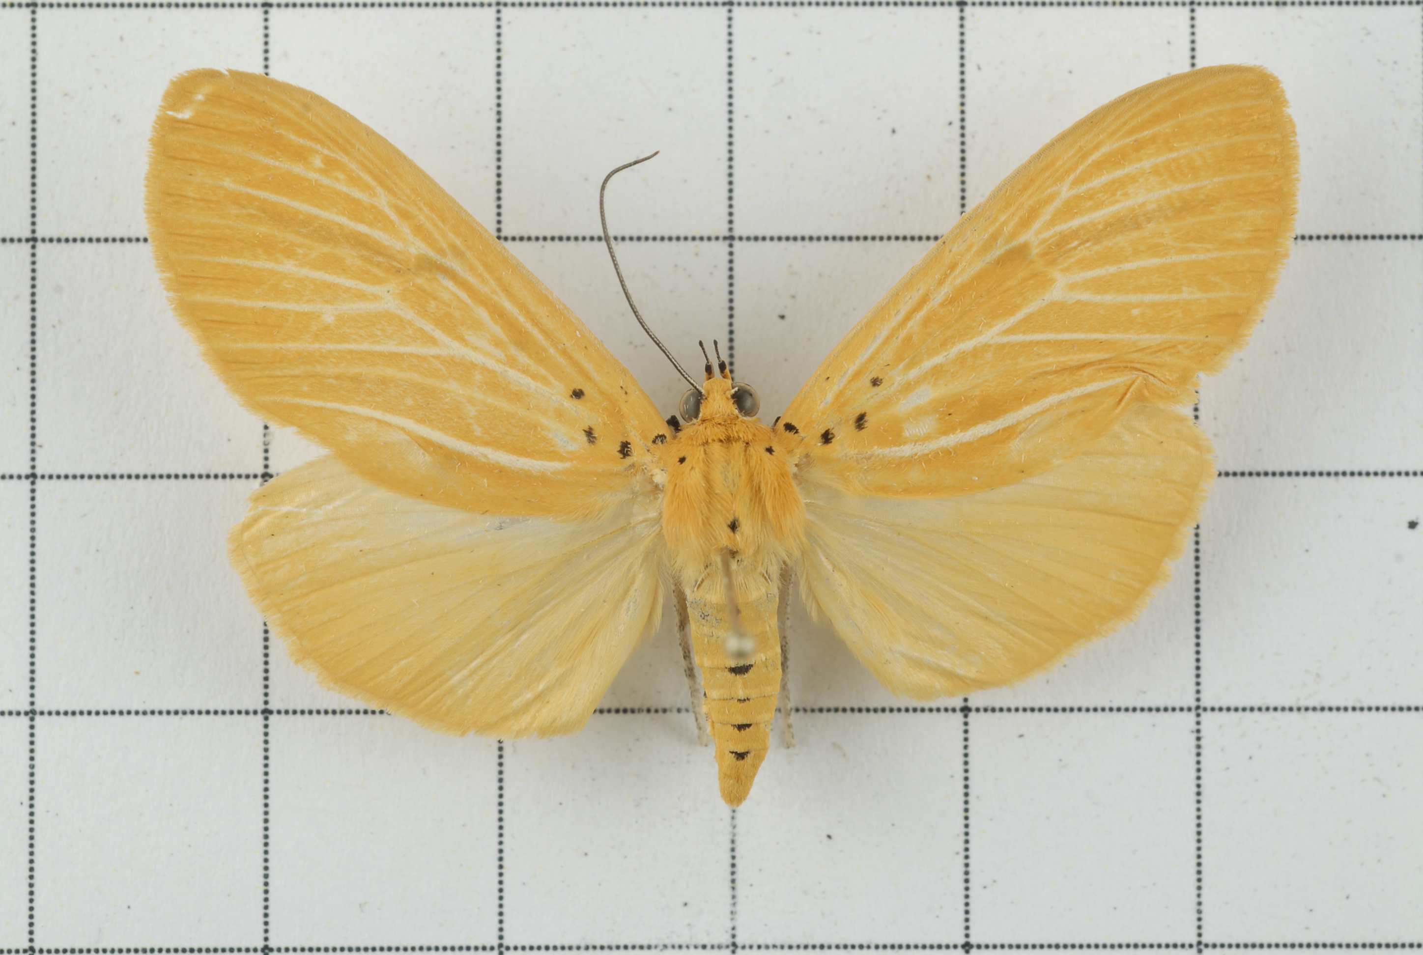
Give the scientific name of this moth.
Asota egens confinis
